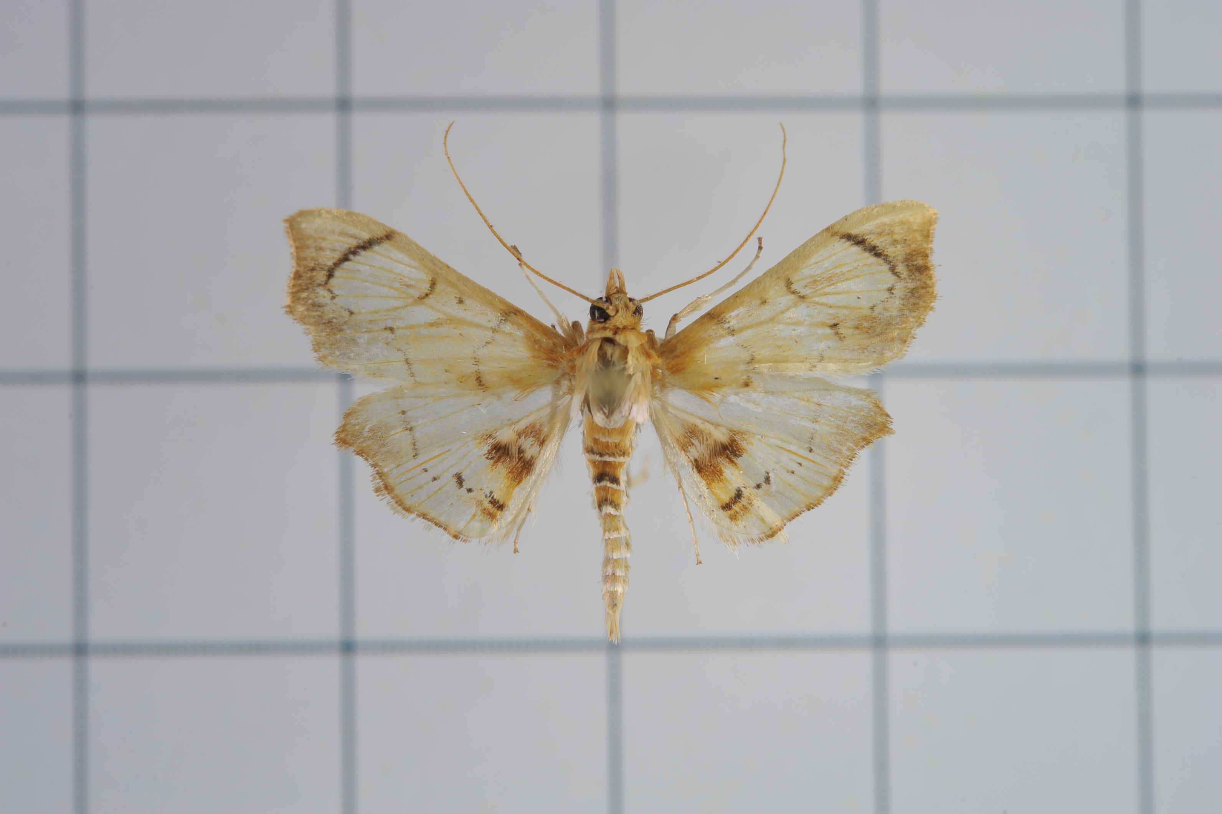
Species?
Discothyris ferruginata
